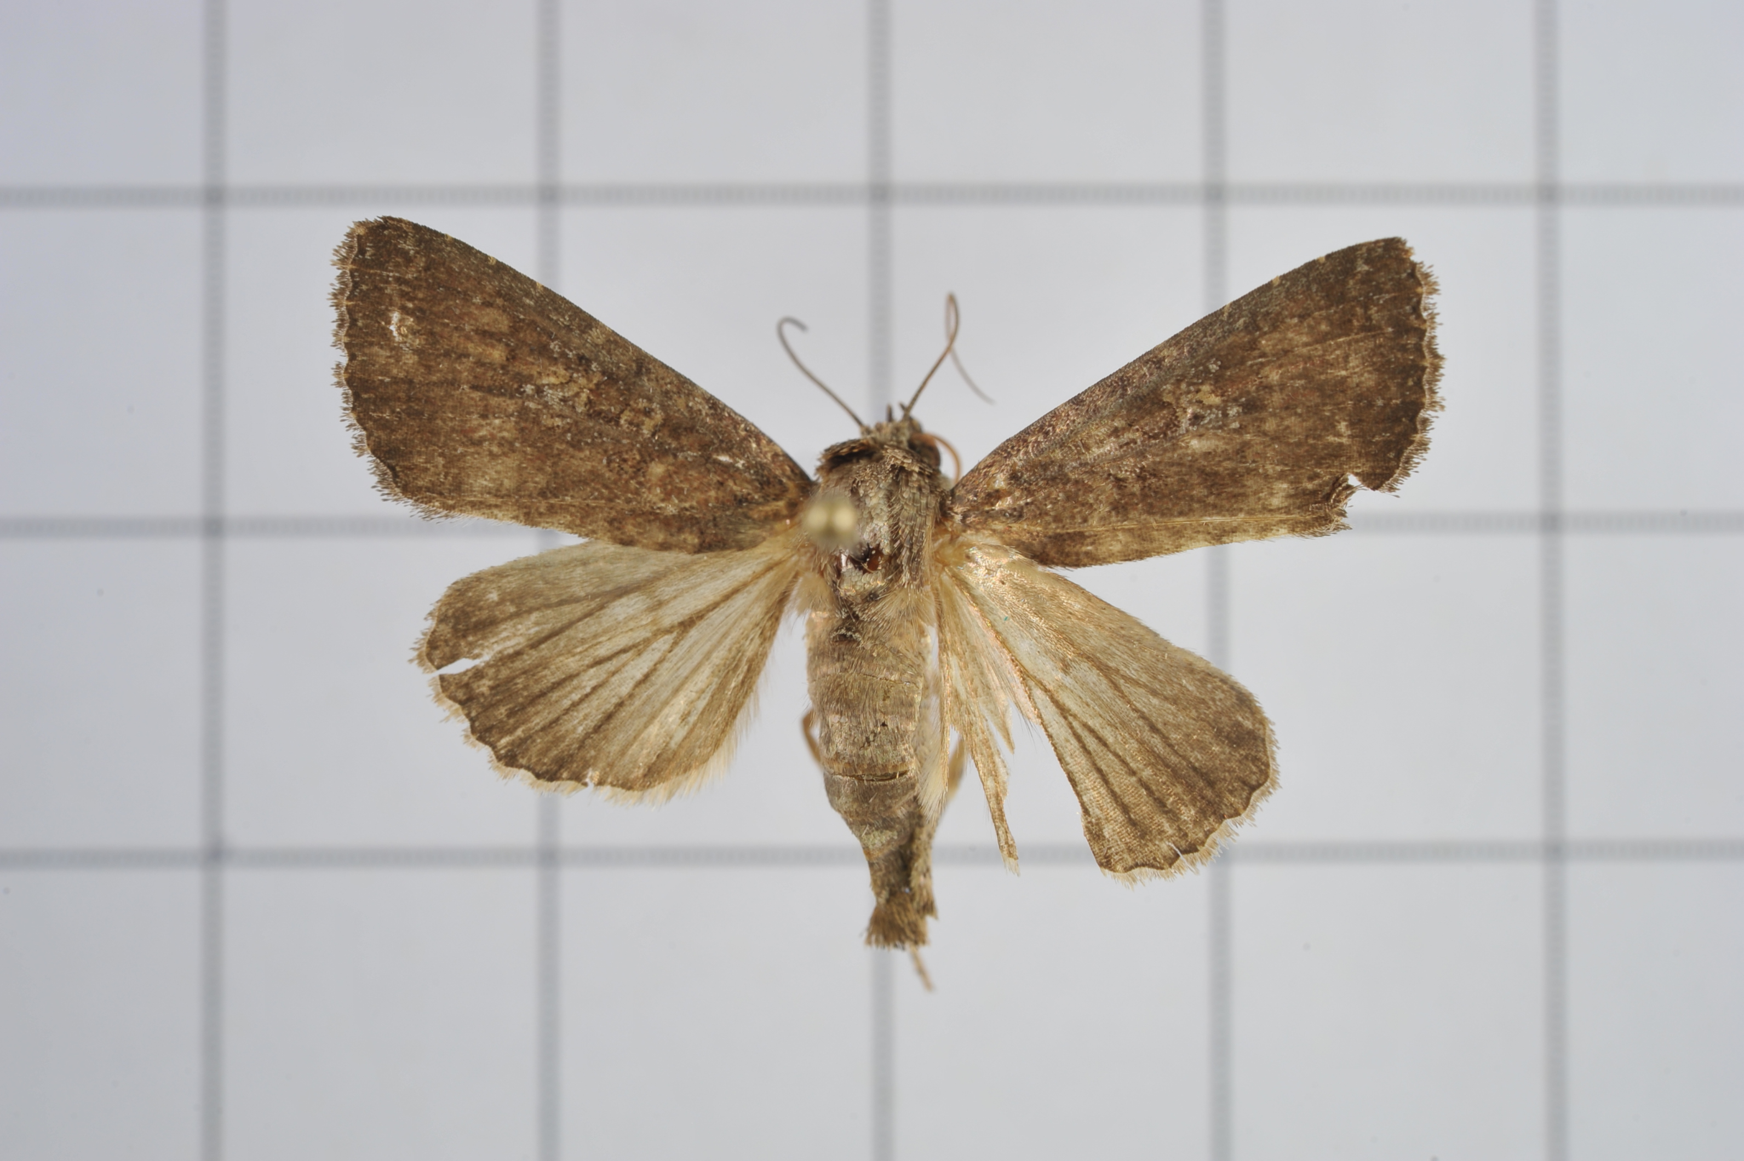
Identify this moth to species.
Condica illecta
